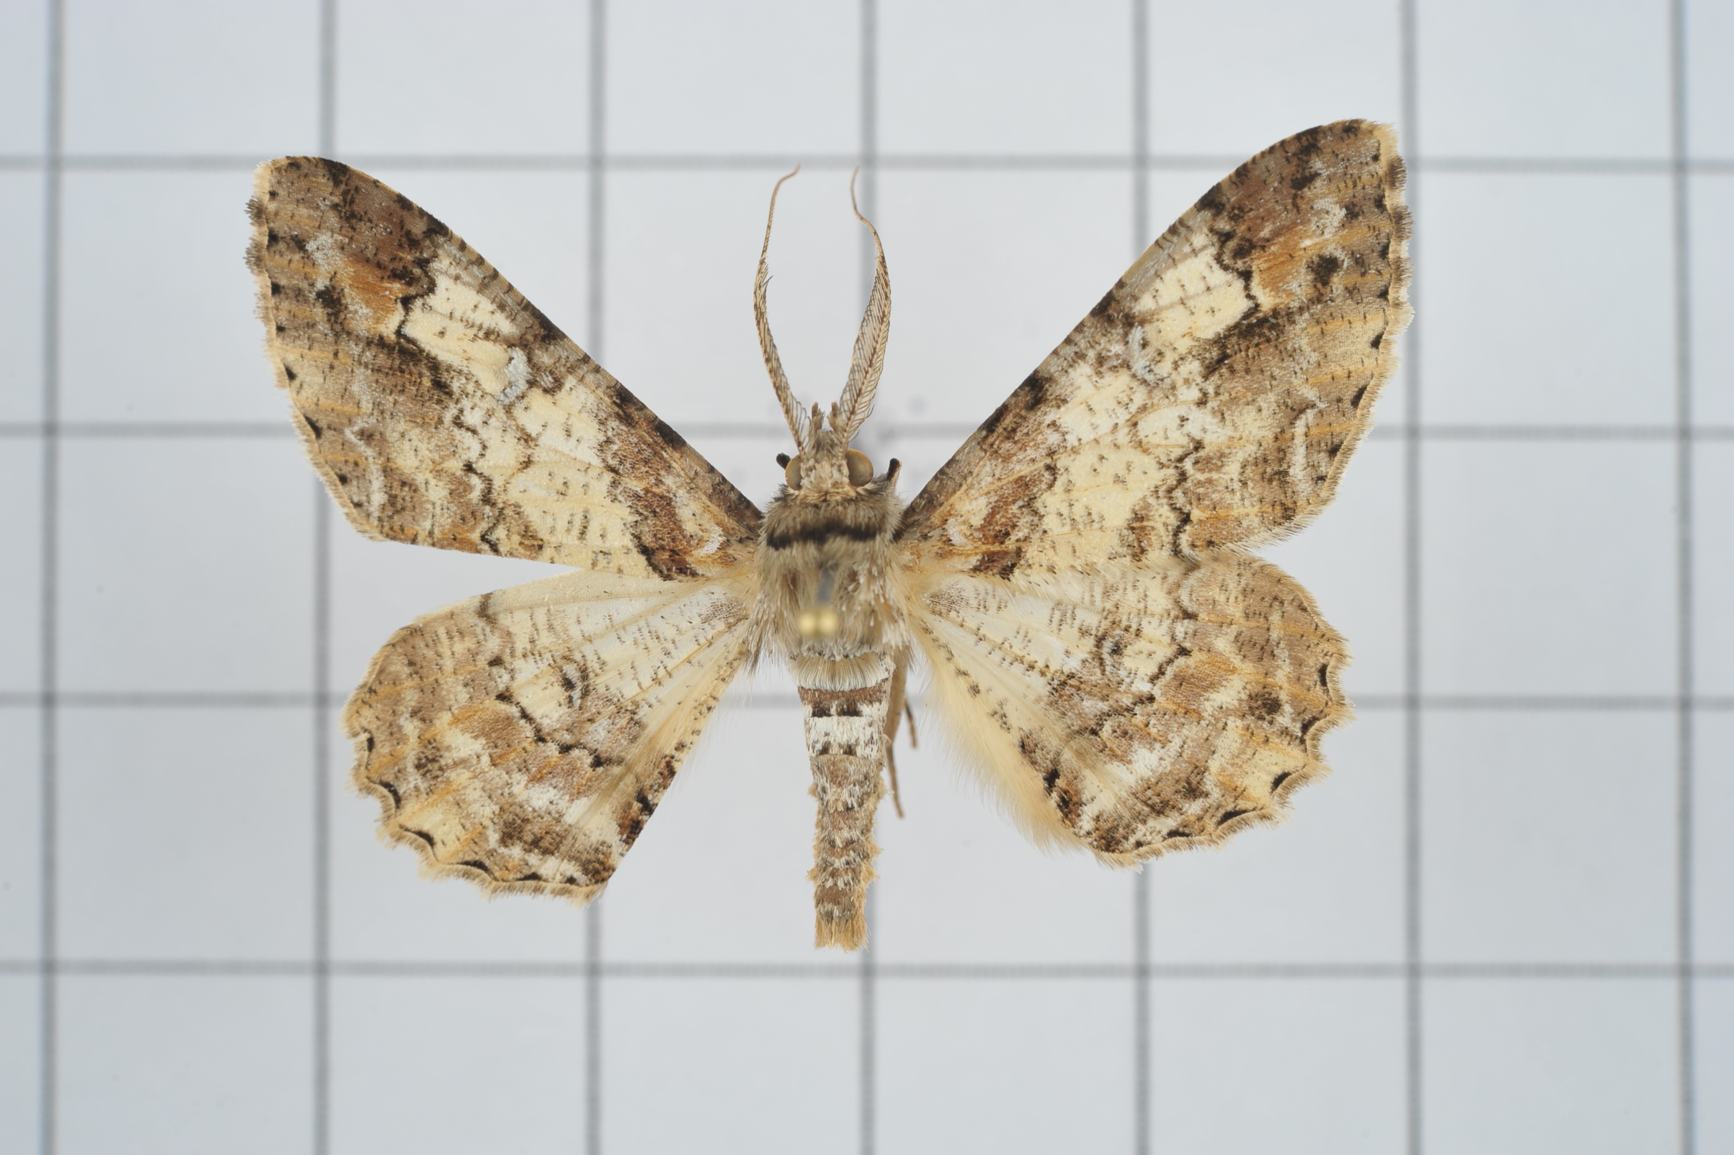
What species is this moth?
Cleora fraterna
